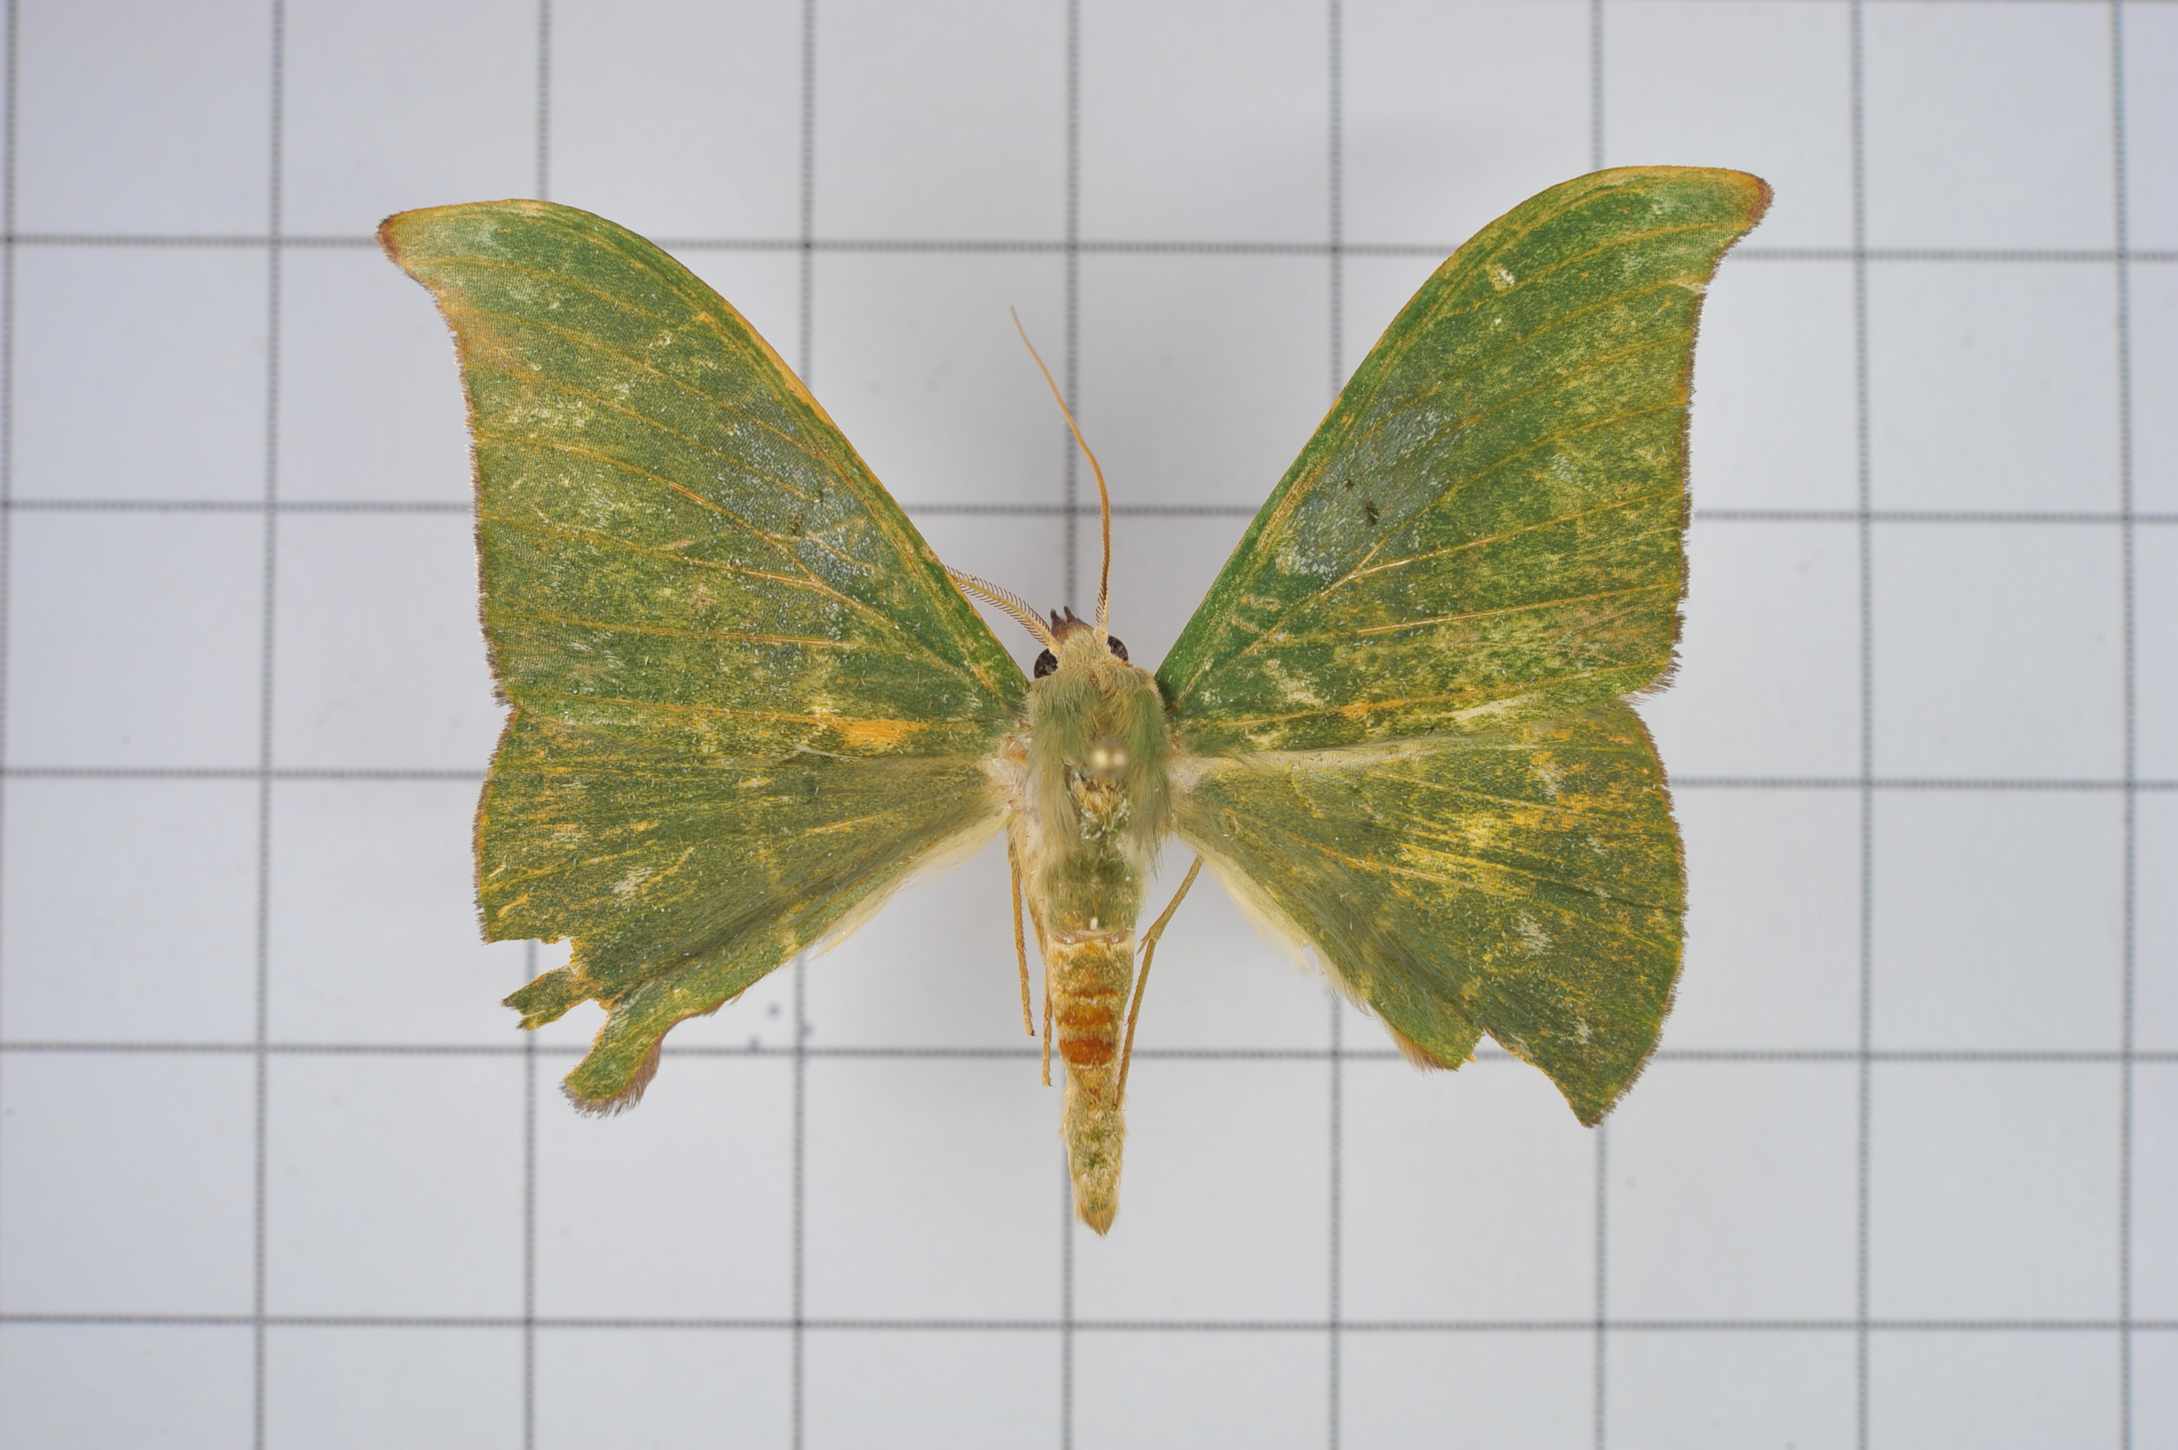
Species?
Tanaorhinus viridiluteata
